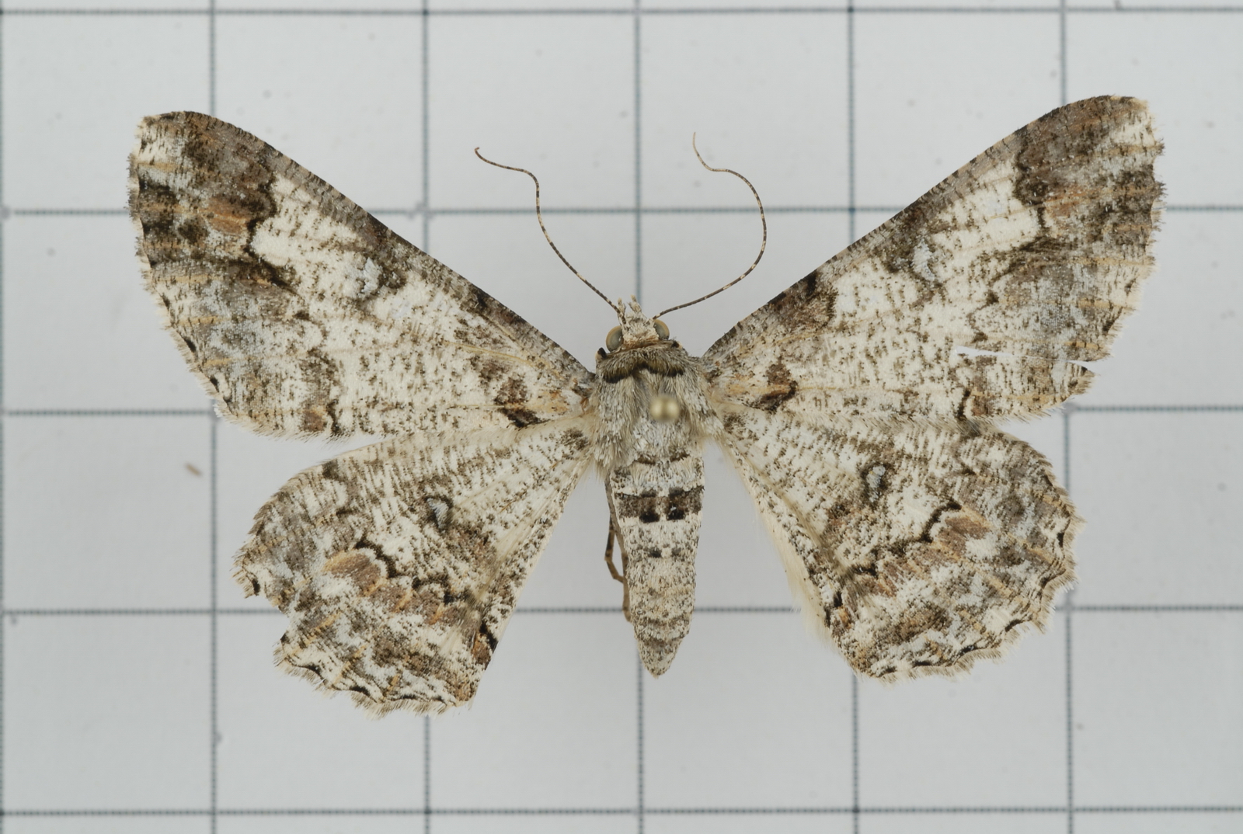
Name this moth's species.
Cleora fraterna
